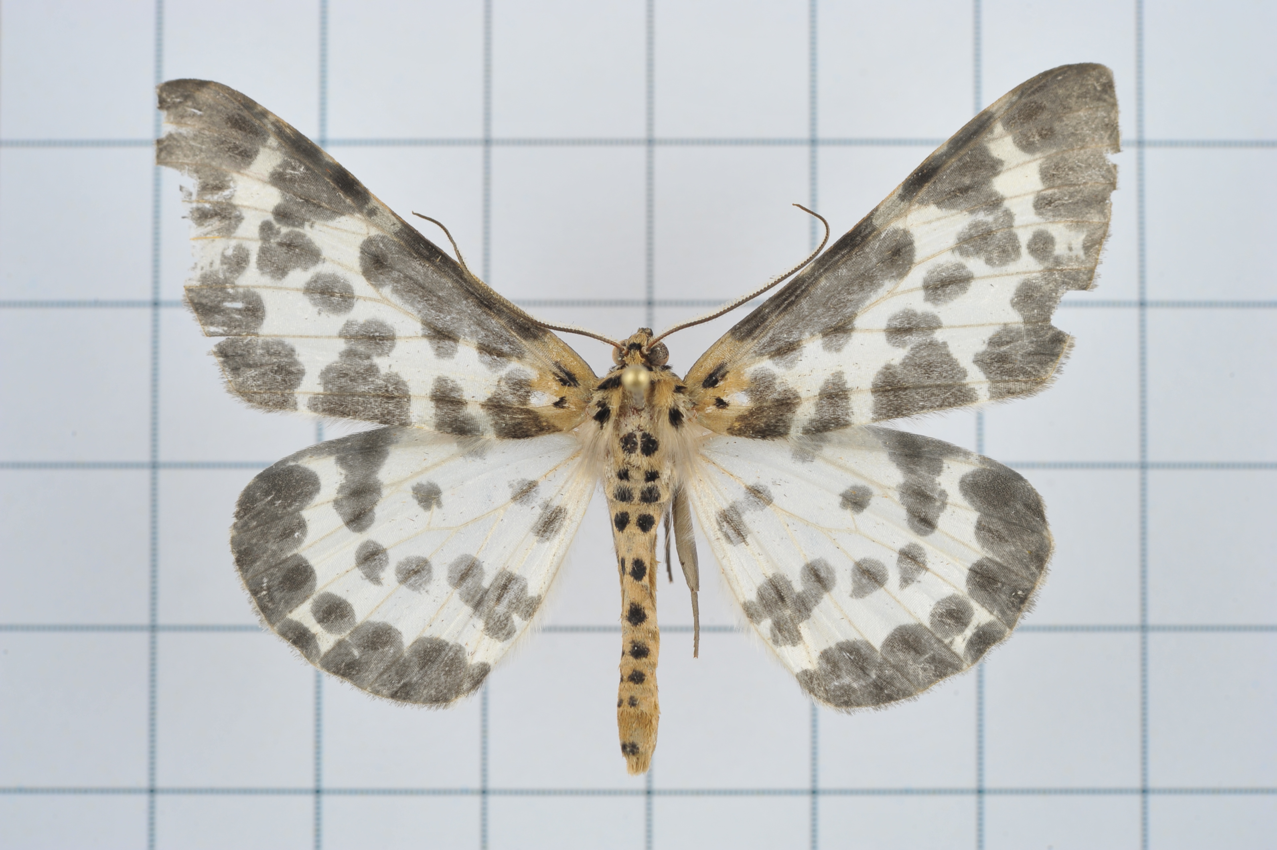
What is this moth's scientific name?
Percnia luridaria nominoneura
